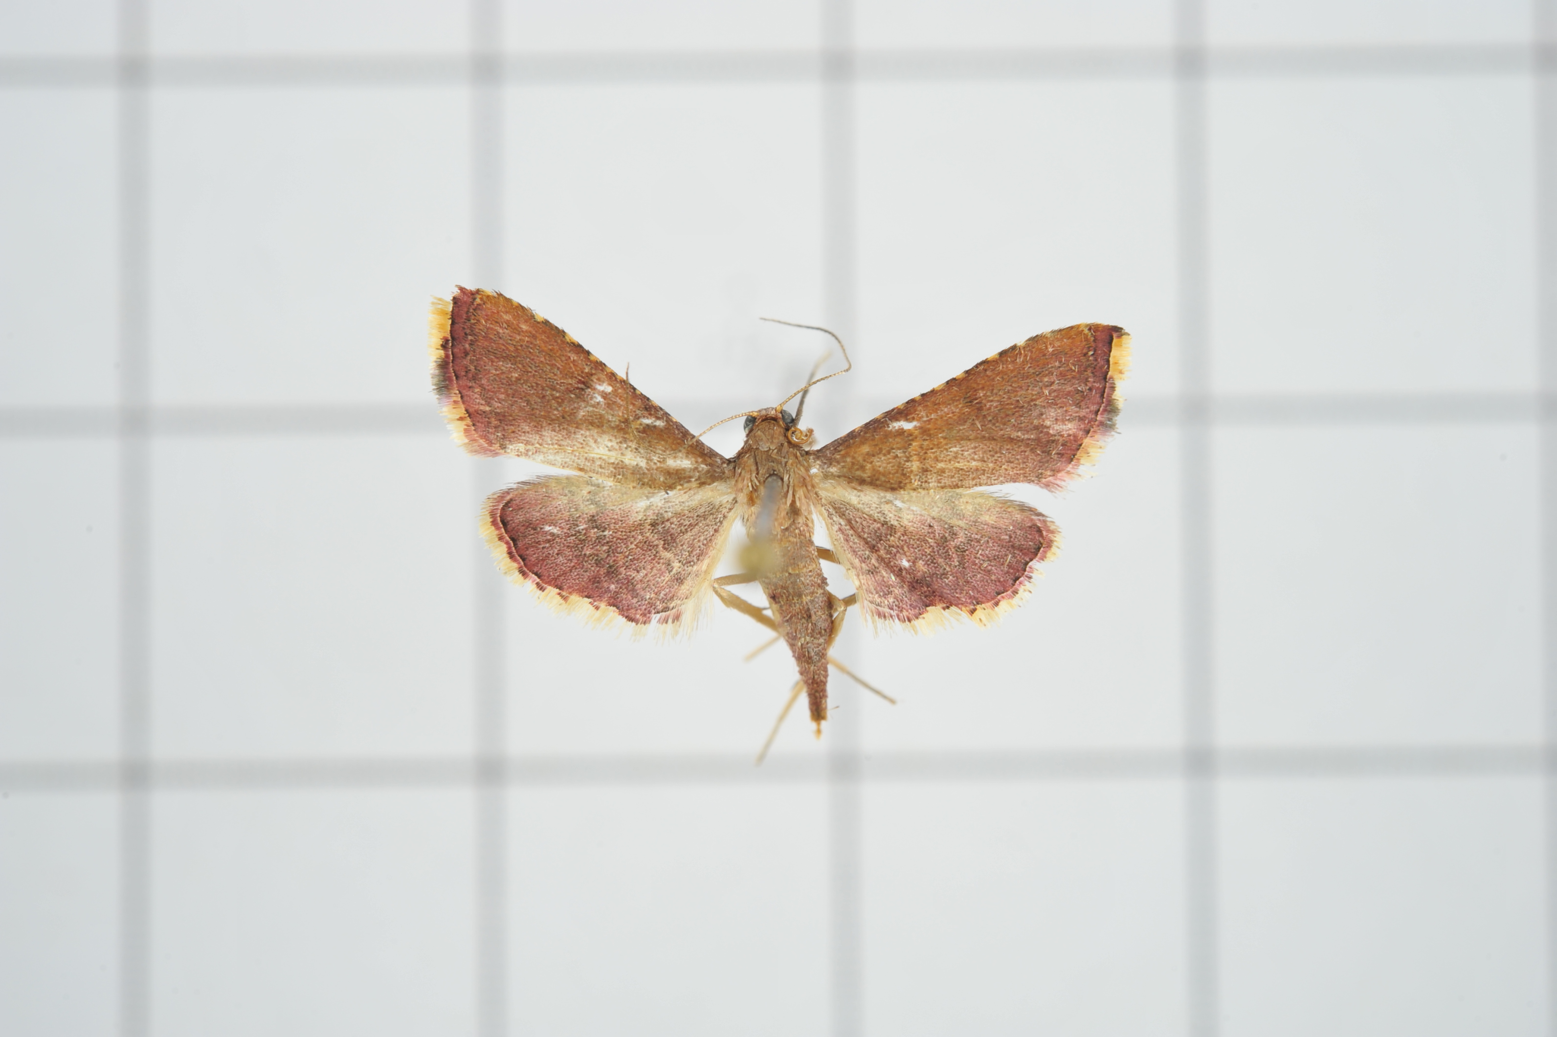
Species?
Endotricha olivacealis
